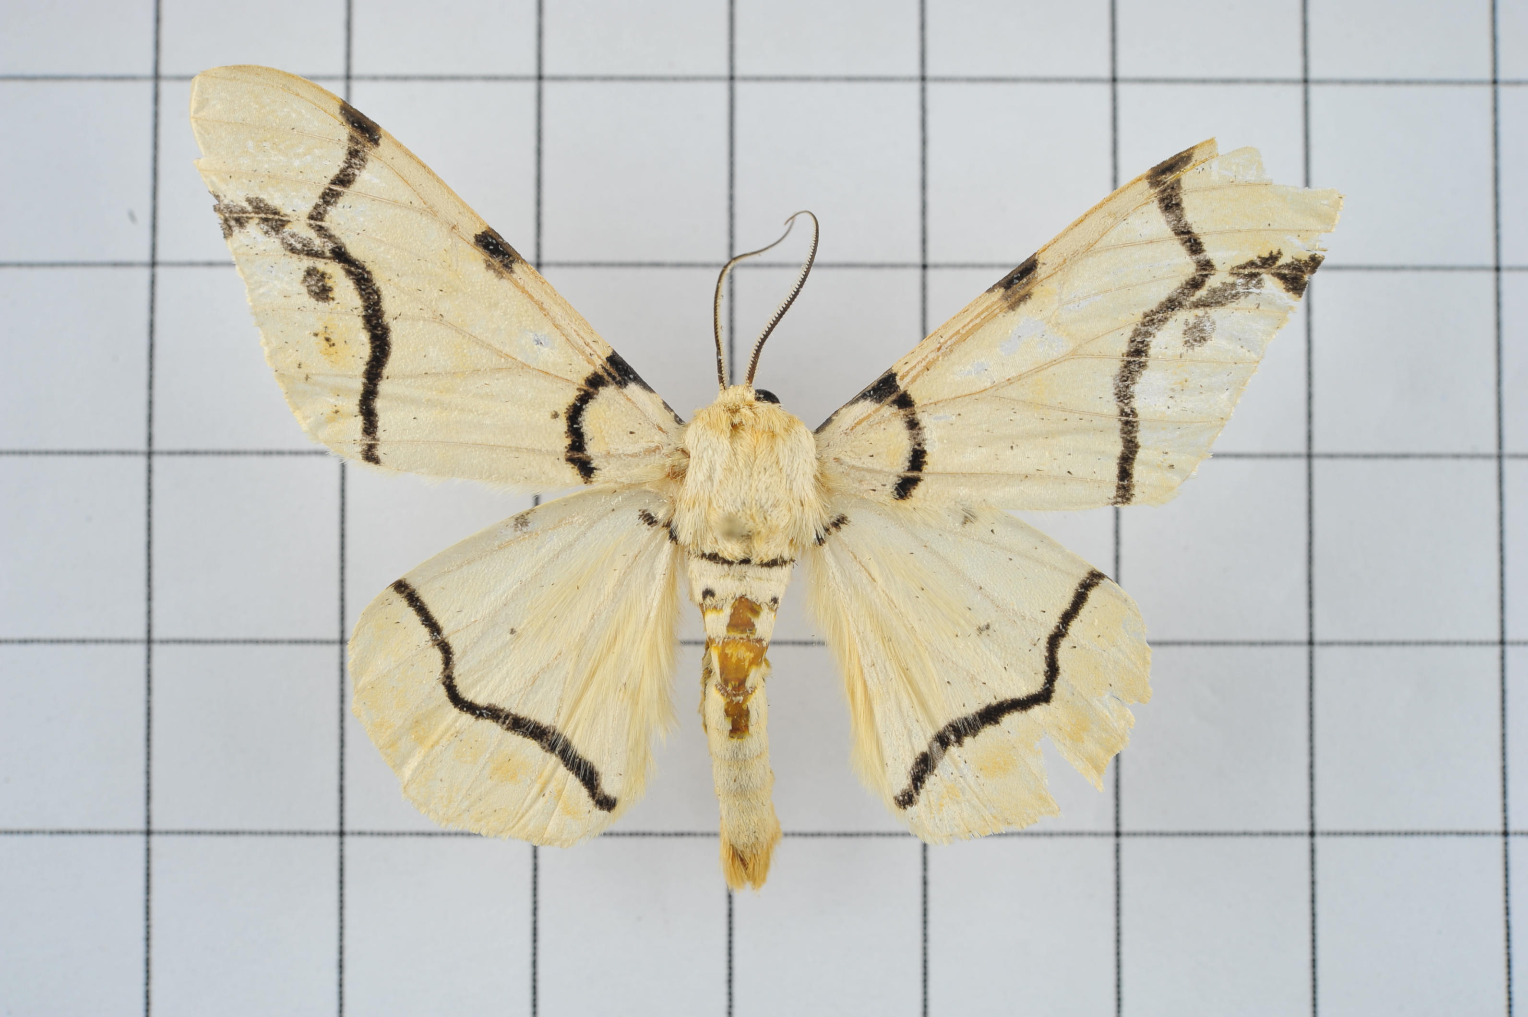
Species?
Biston perclara
